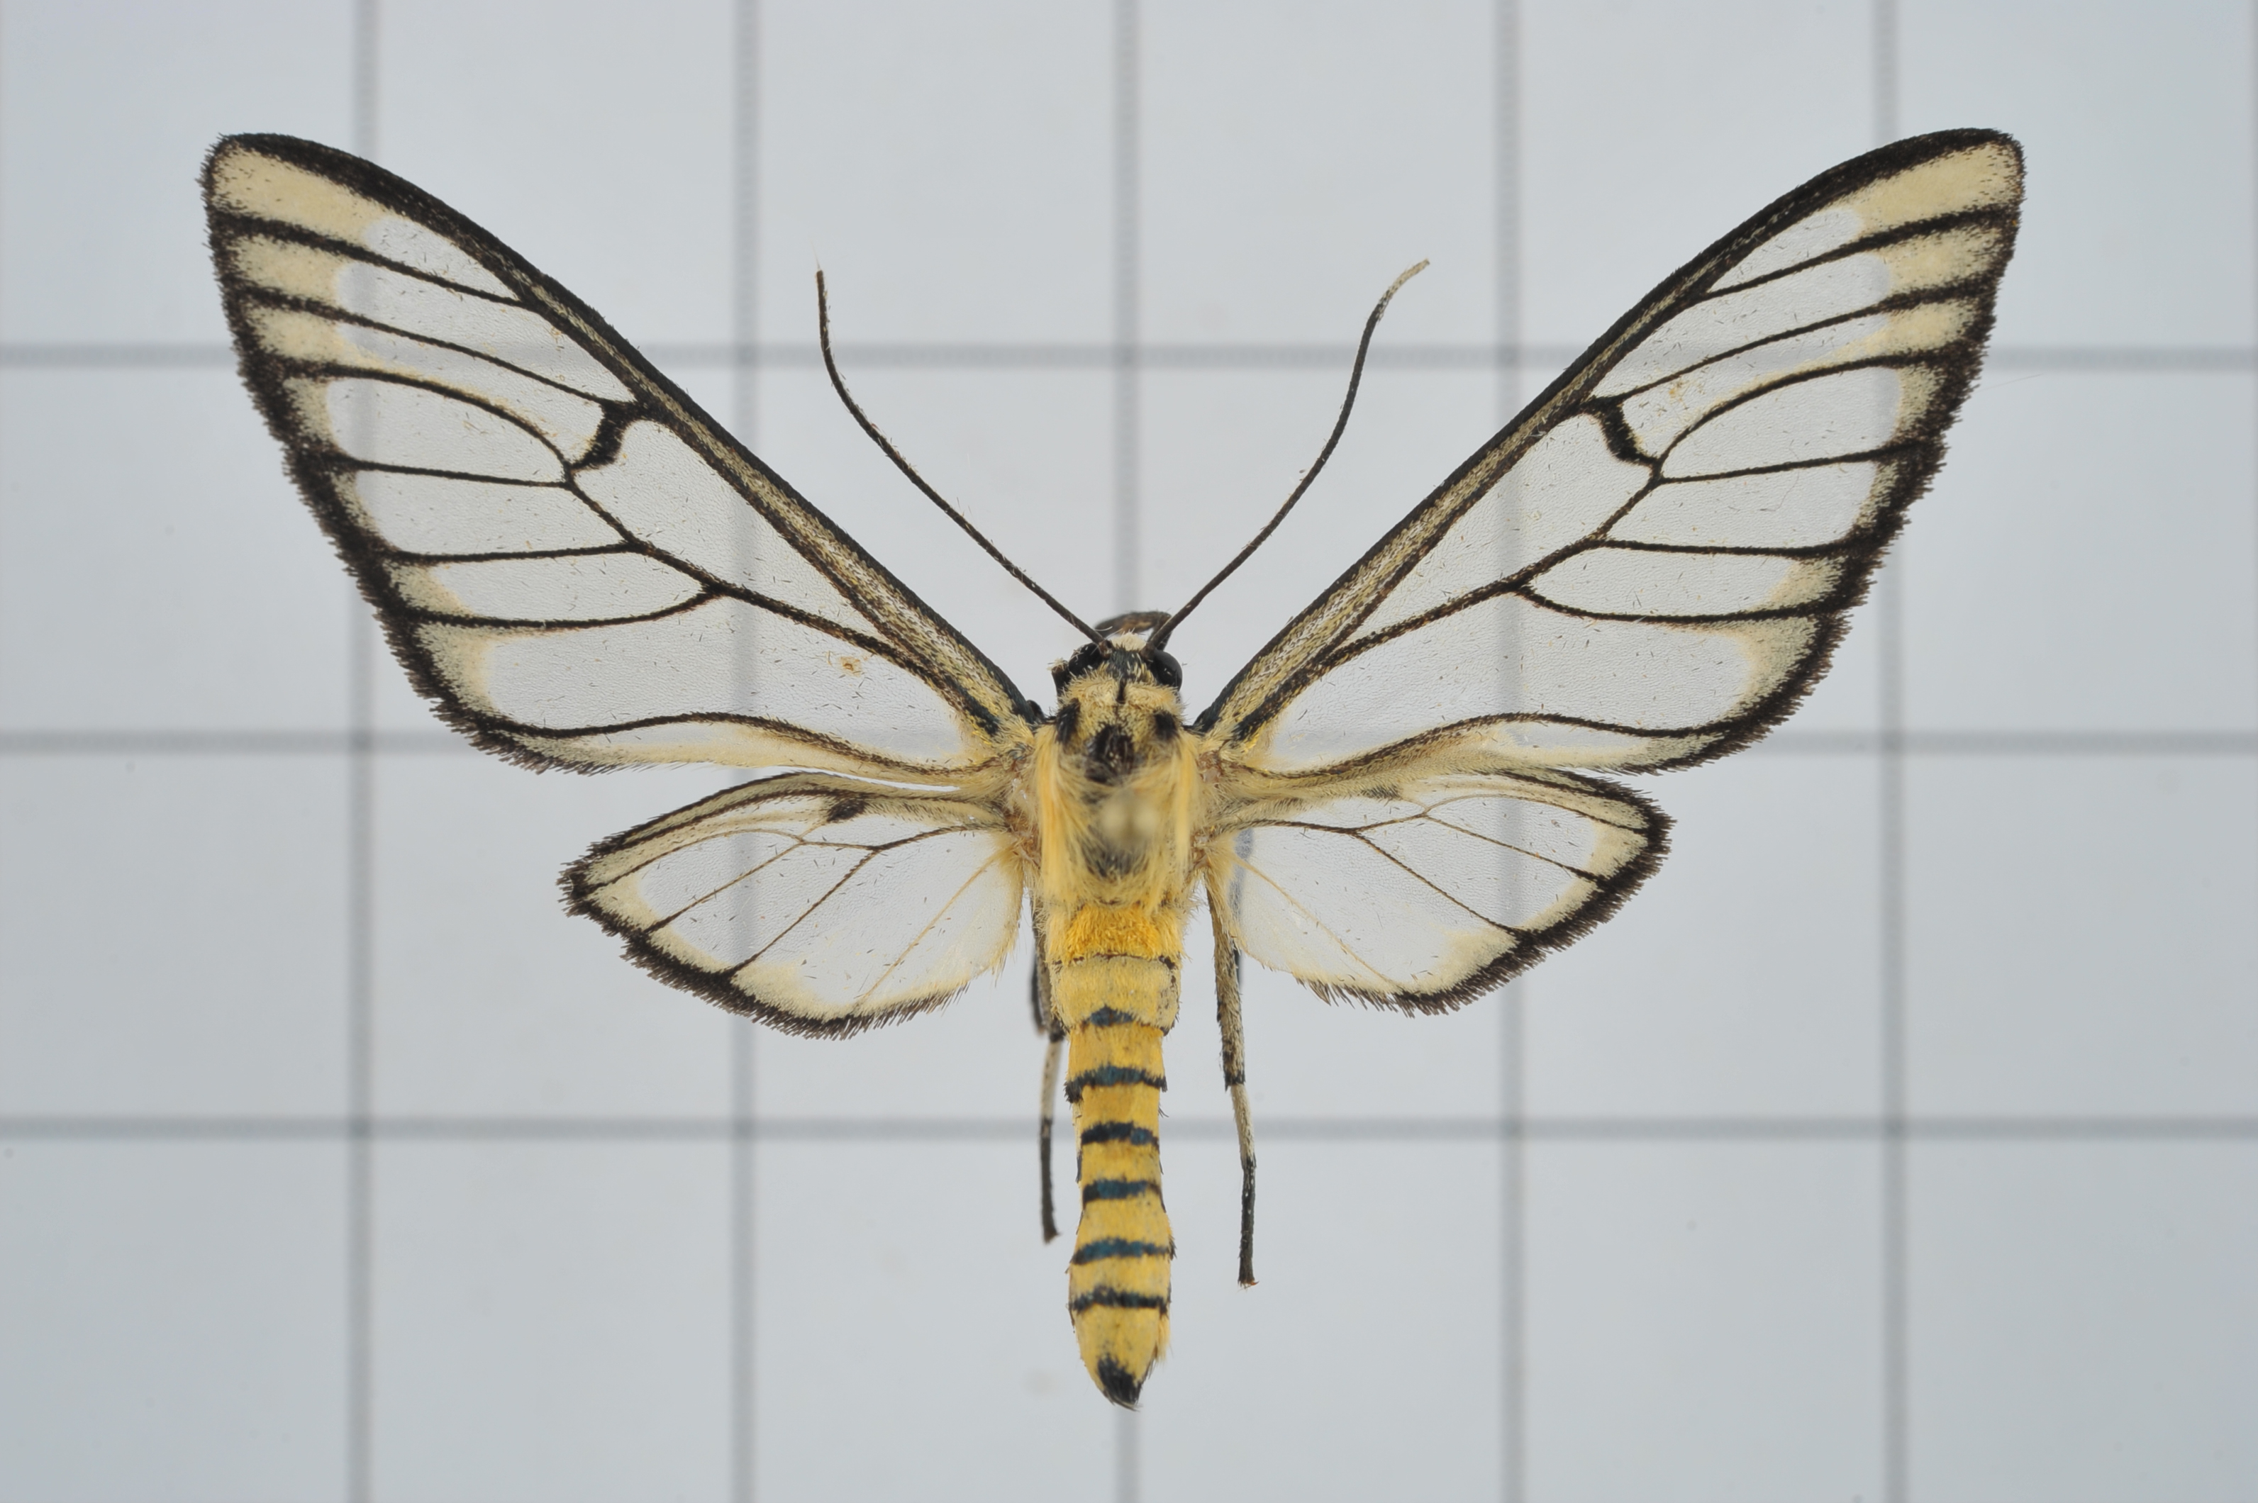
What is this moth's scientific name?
Amata wilemani
